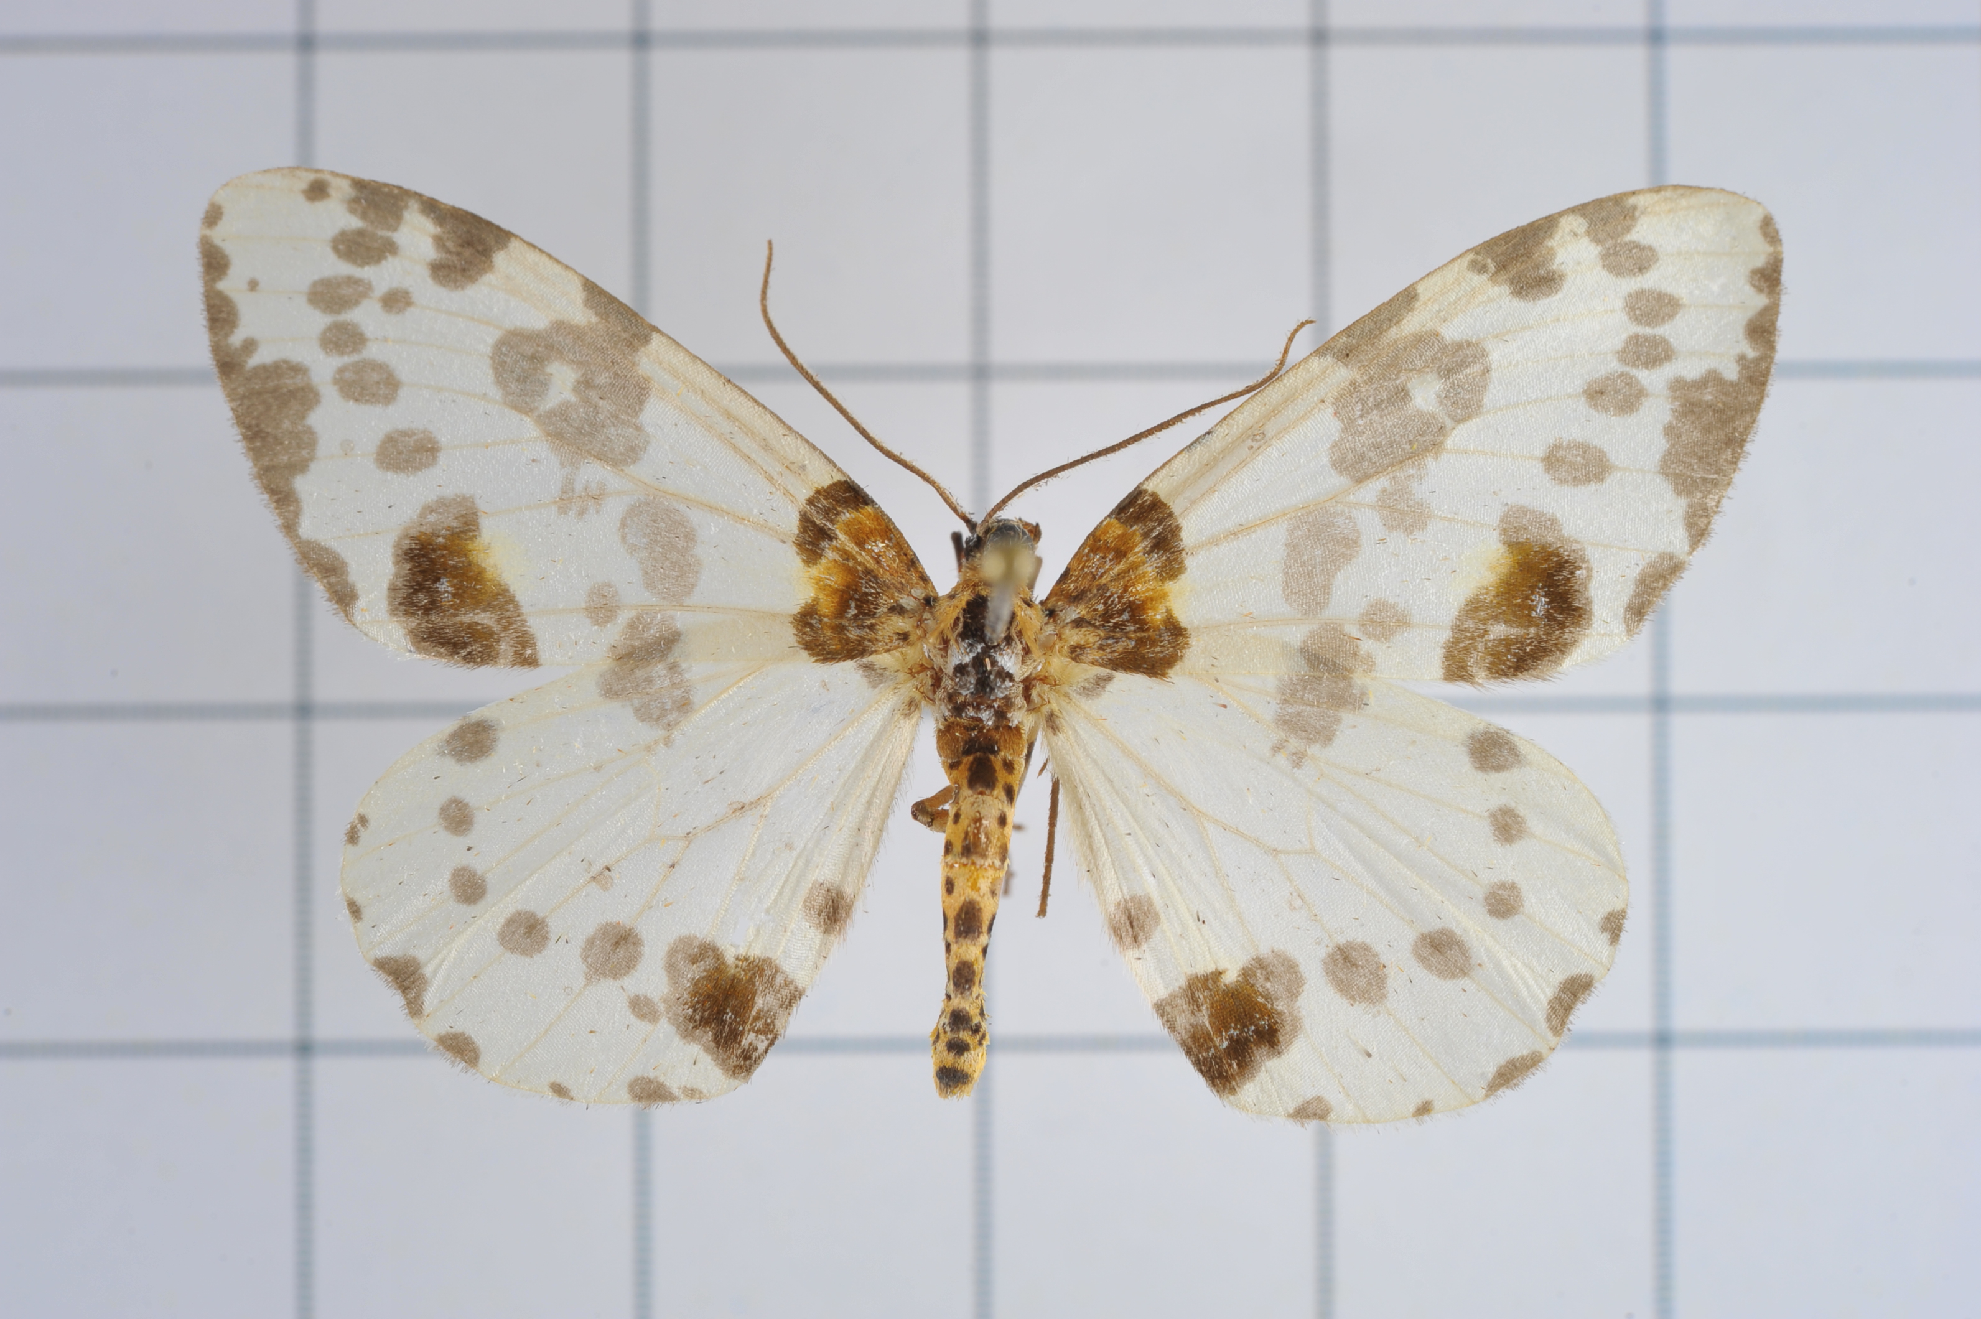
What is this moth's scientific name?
Abraxas adilluminata
